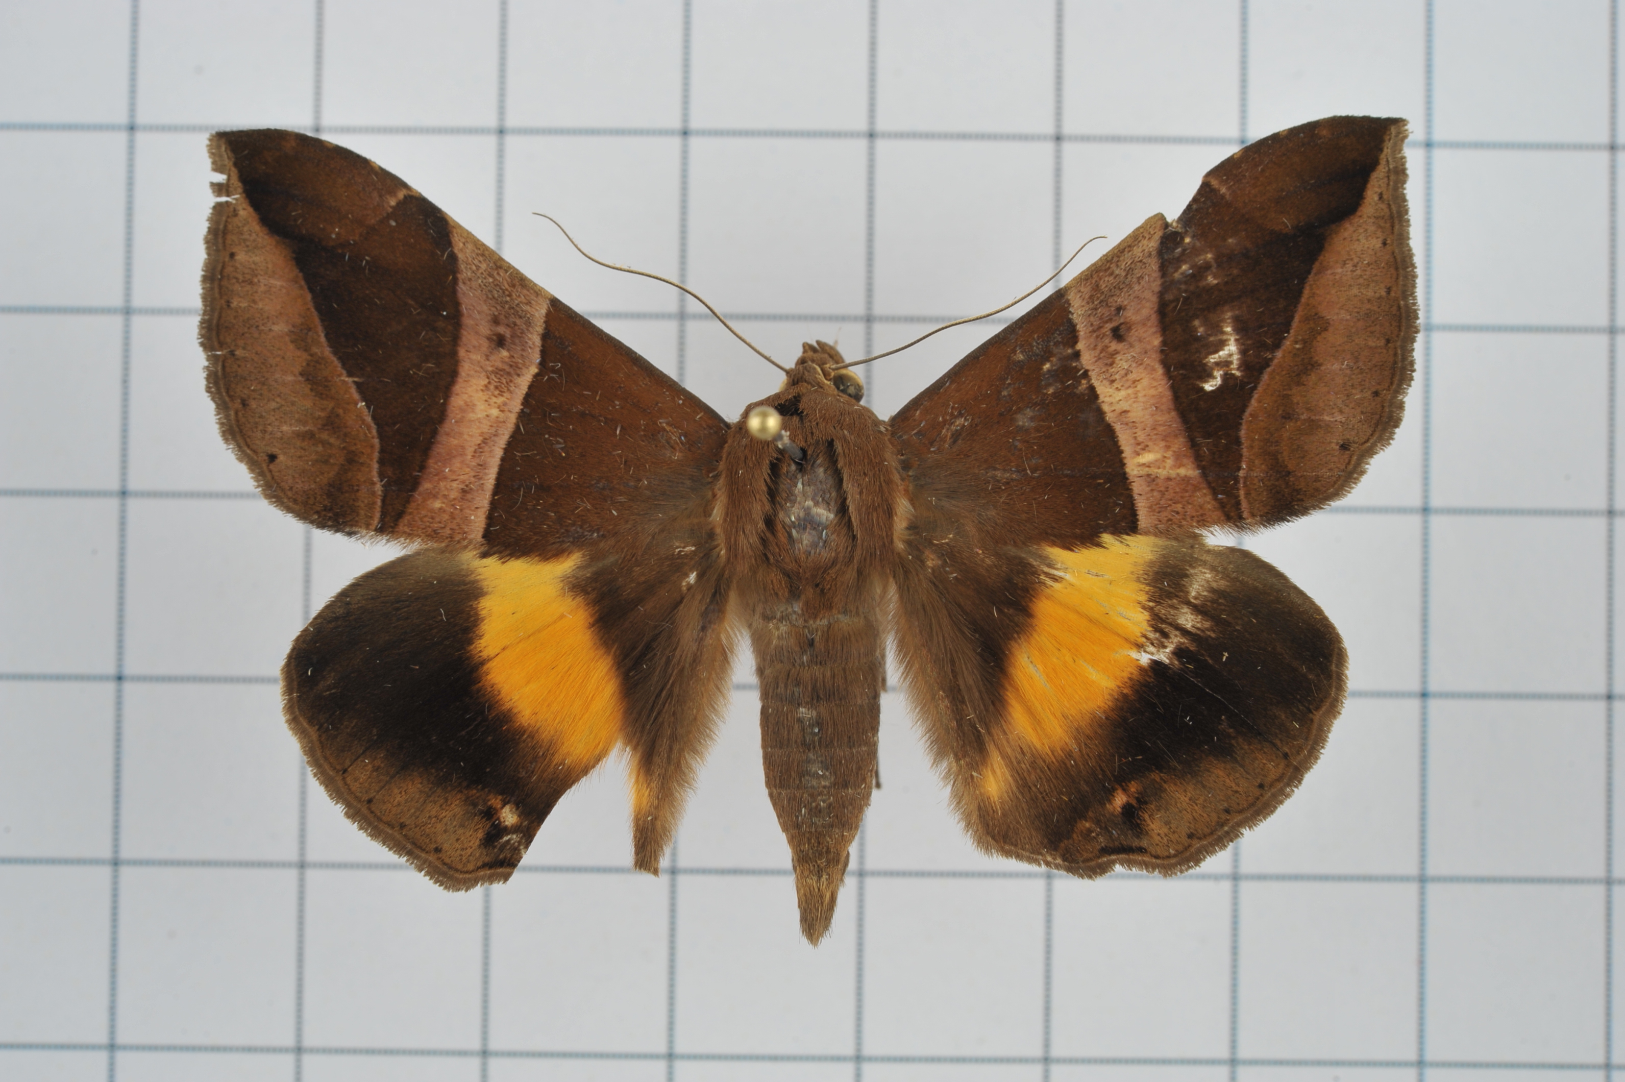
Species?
Bastilla fulvotaenia
